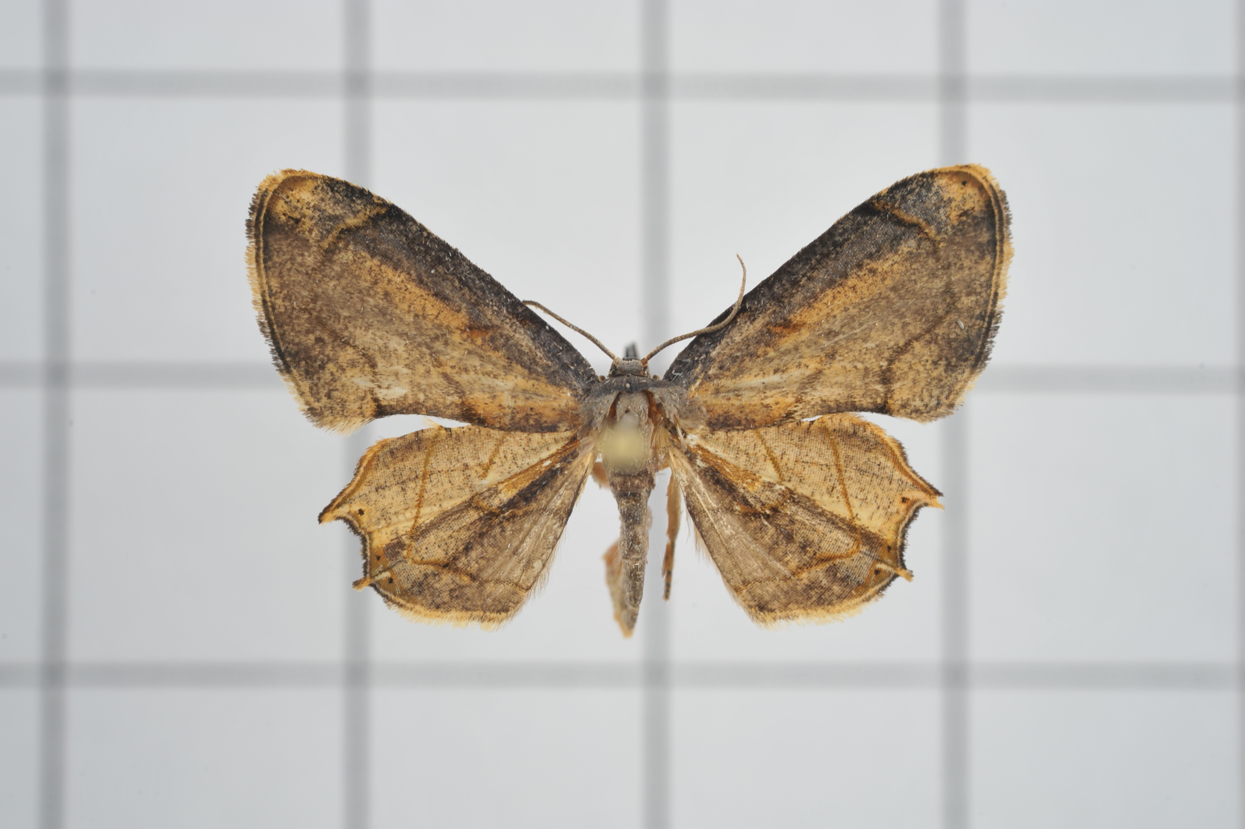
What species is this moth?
Warreniplema fumicosta
